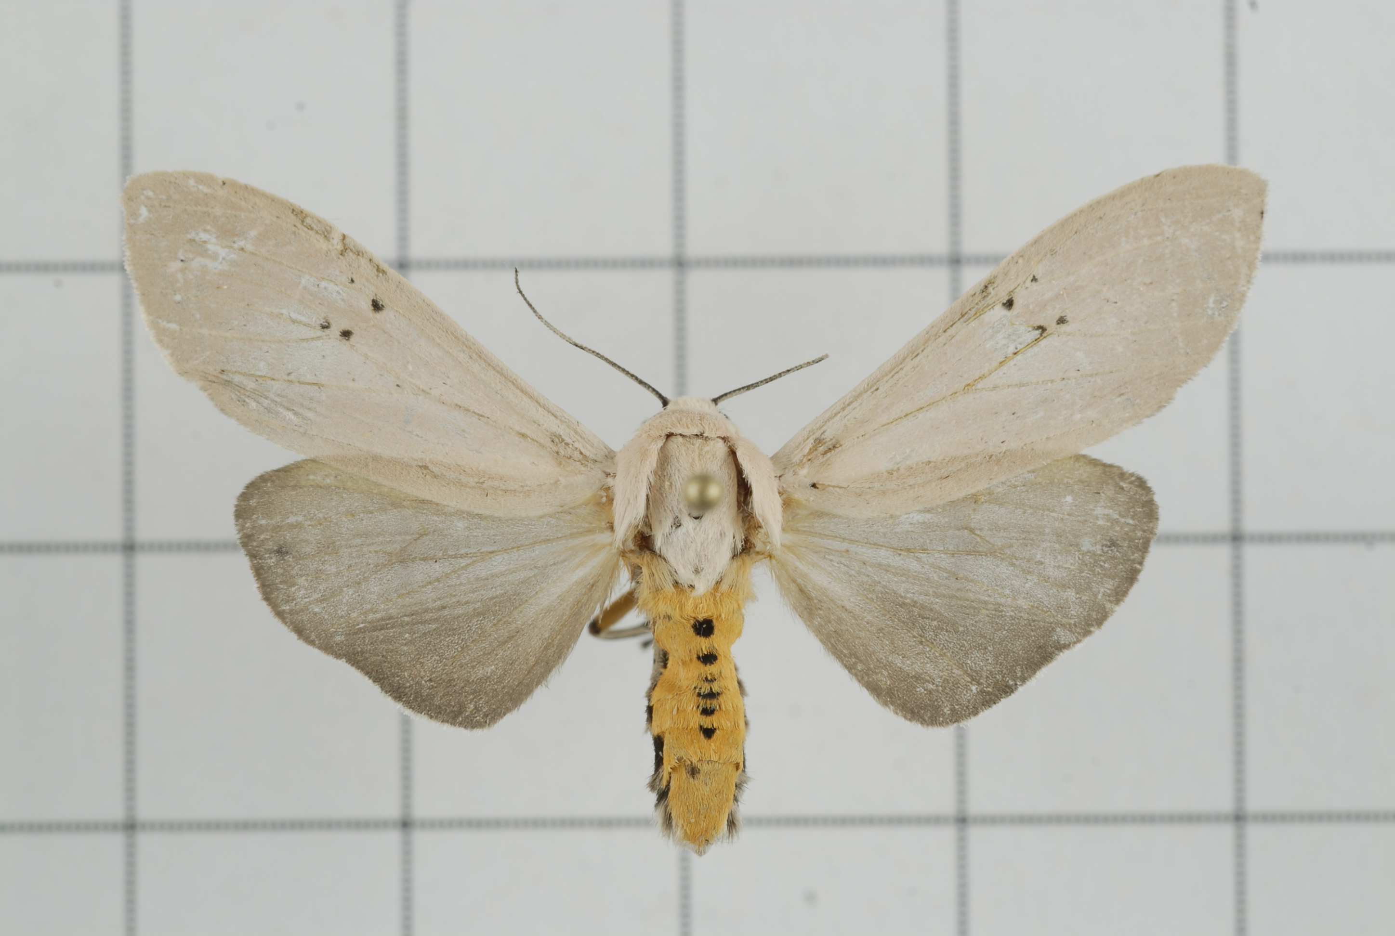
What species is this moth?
Creatonotos transiens koni
